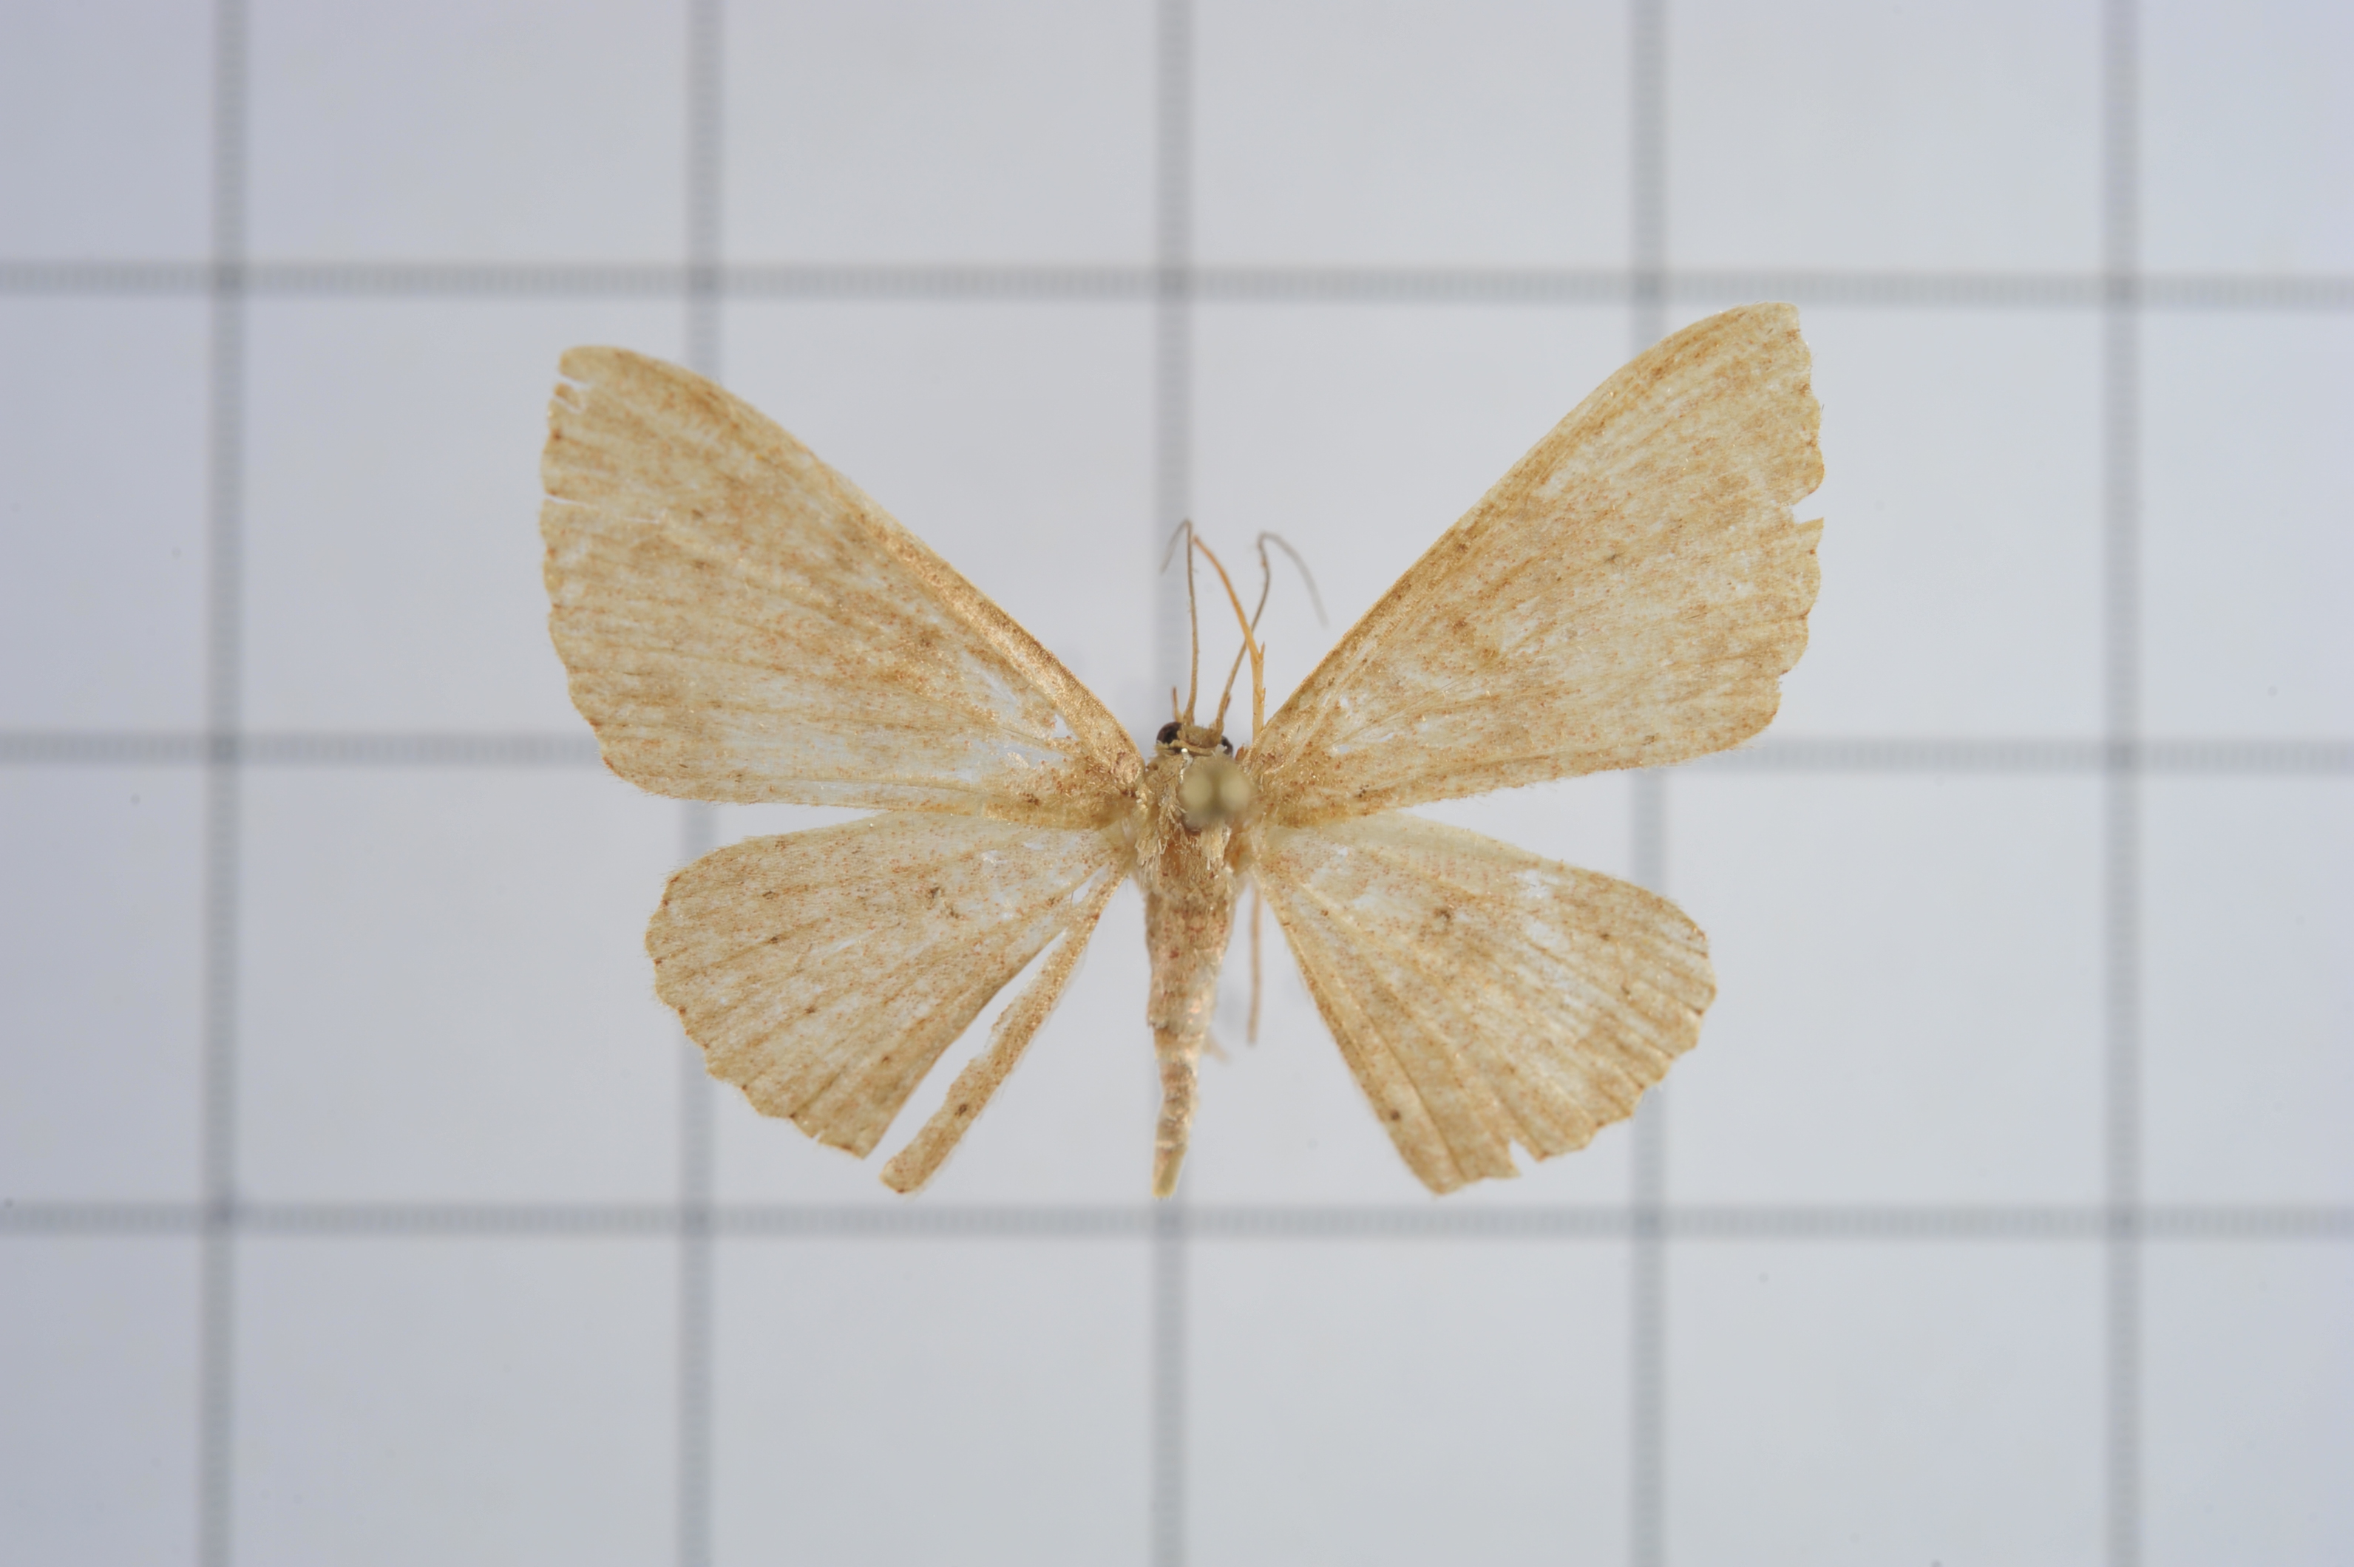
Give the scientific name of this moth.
Perixera illepidaria
